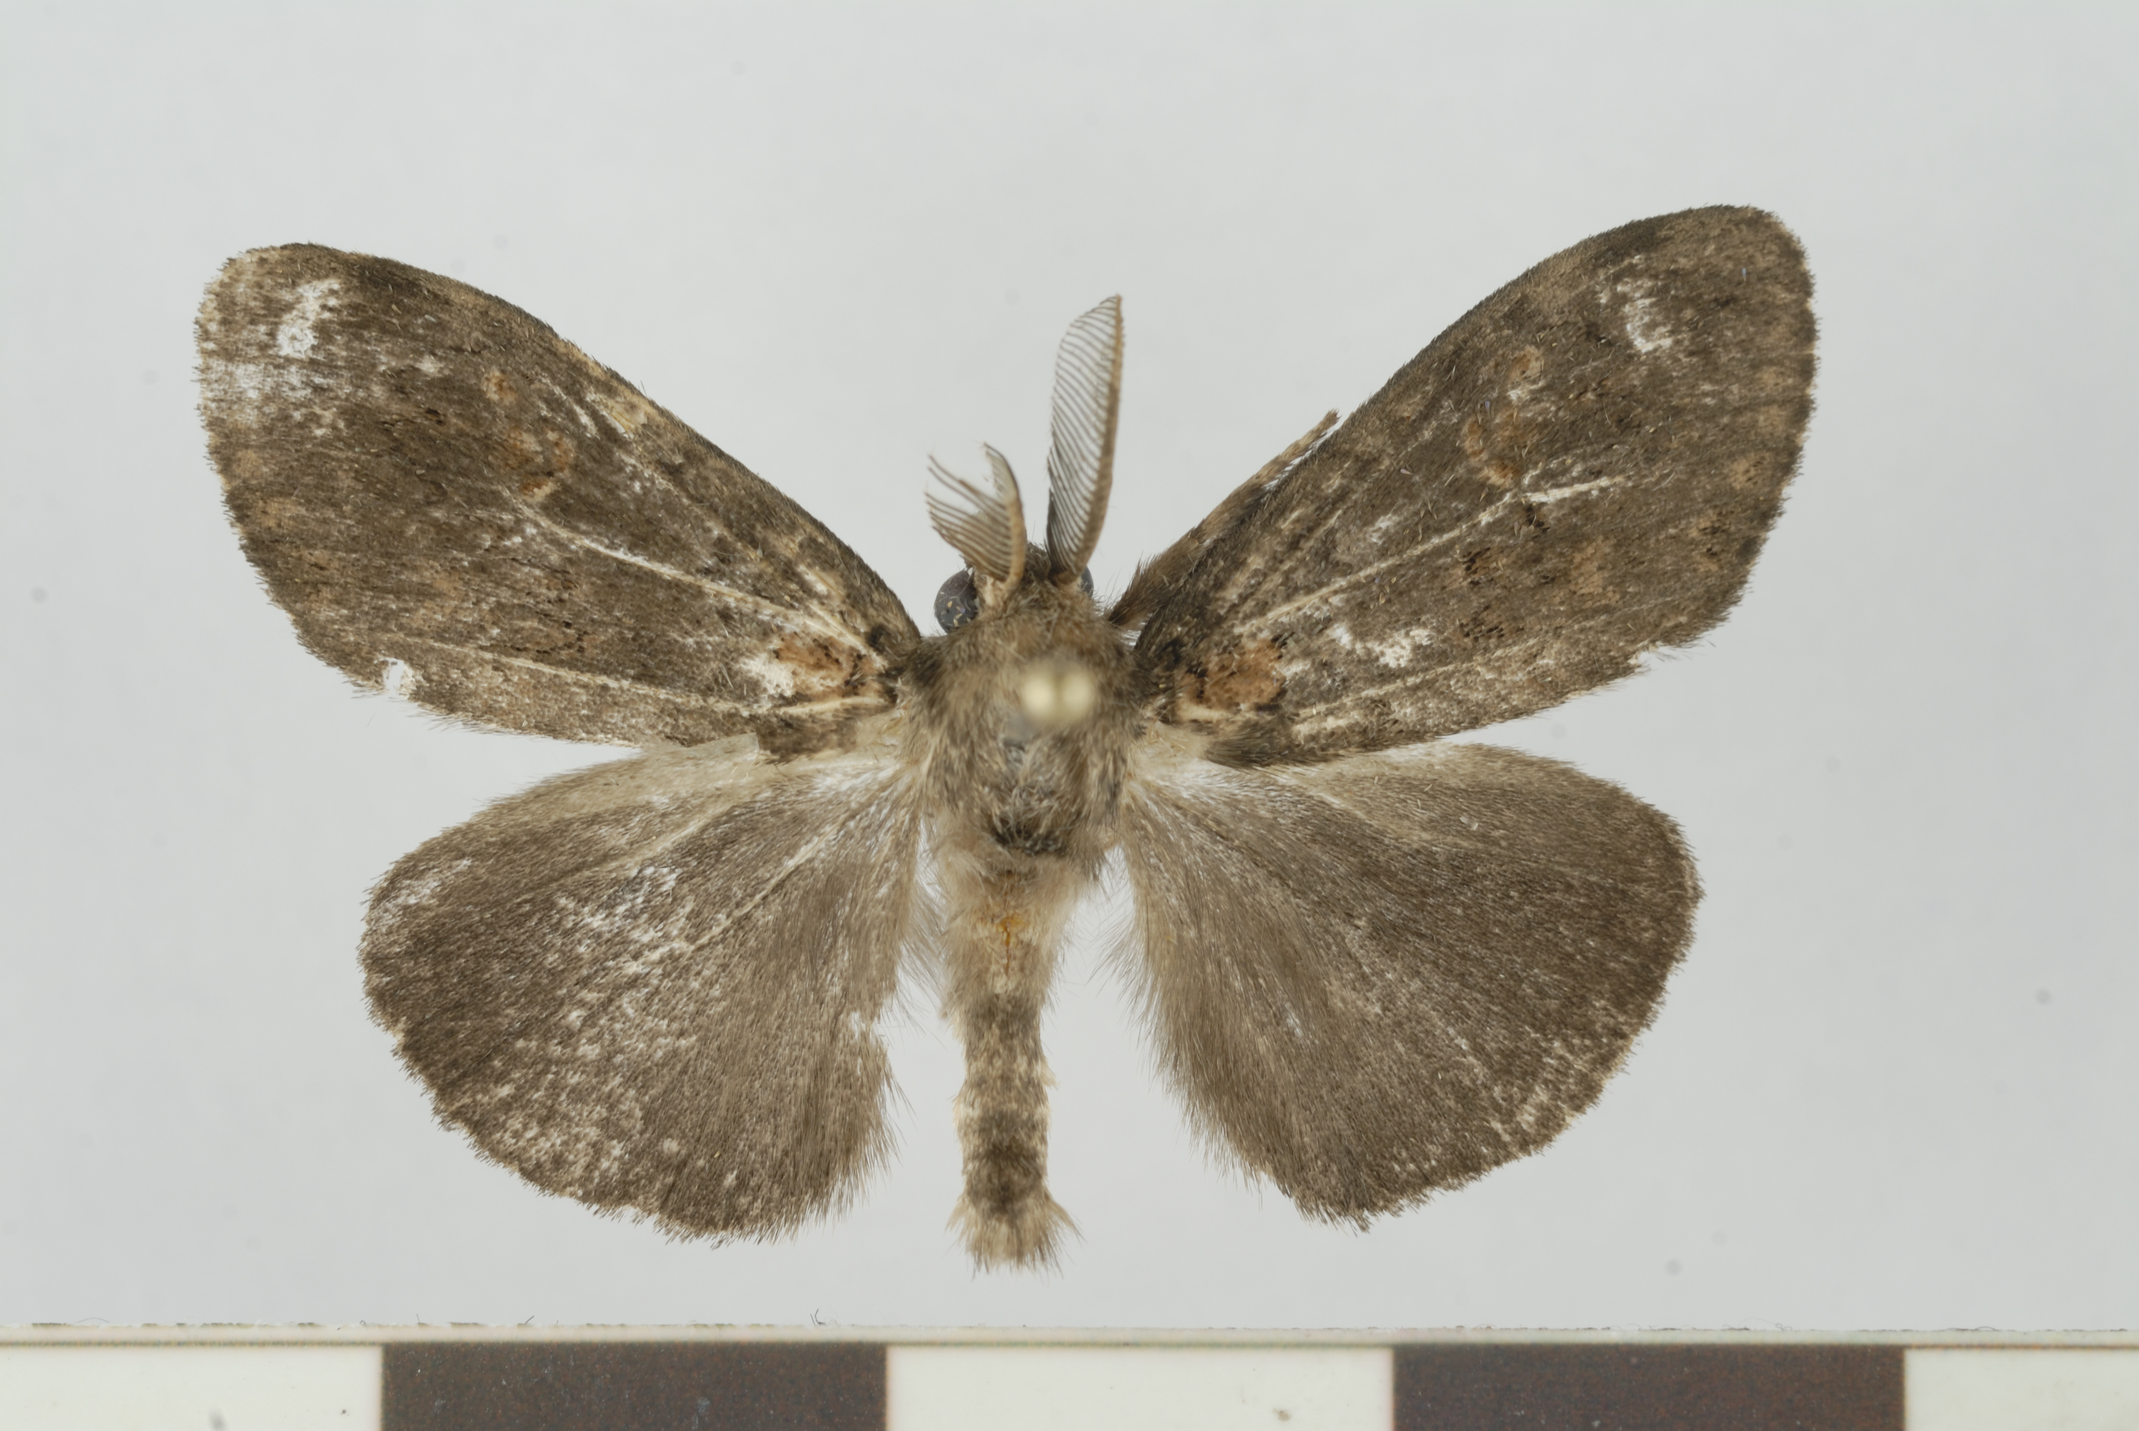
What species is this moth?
Olene dudgeoni
